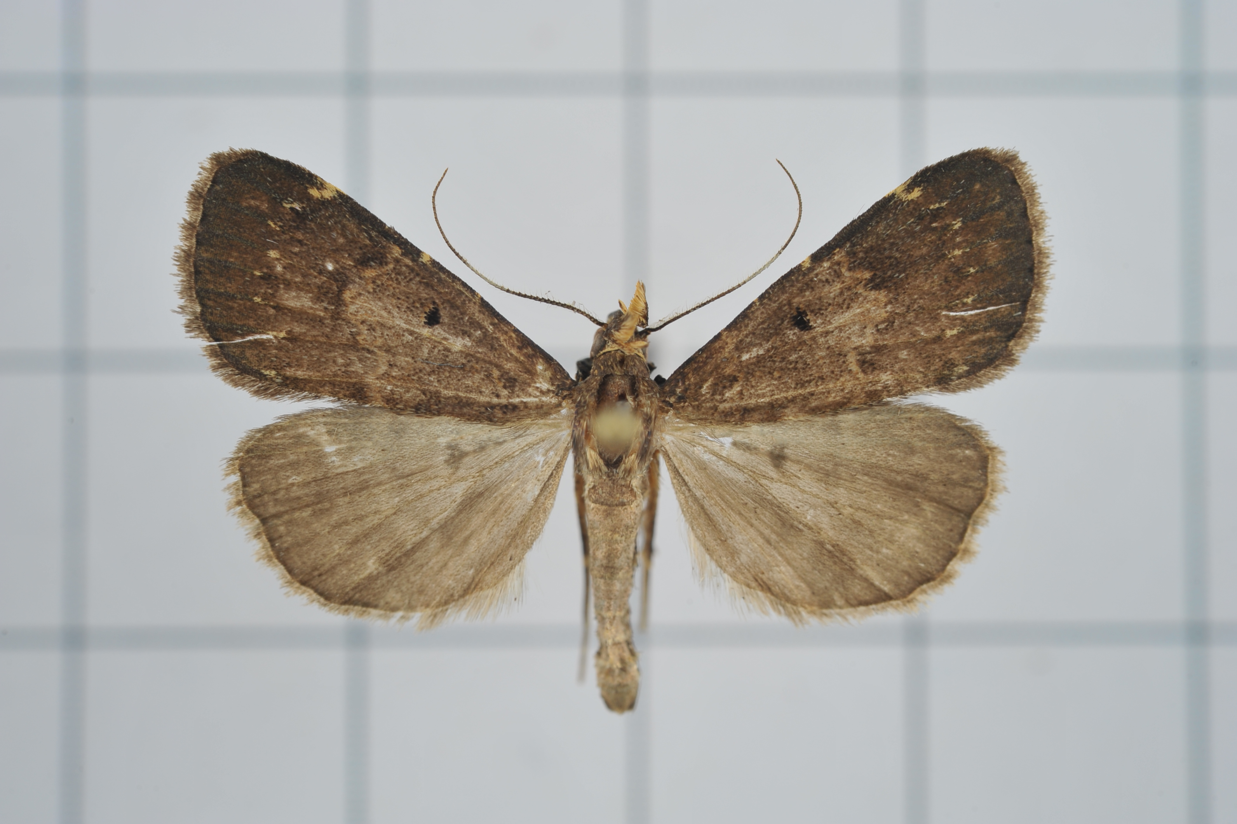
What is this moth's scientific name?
Hydrillodes nilgirialis
